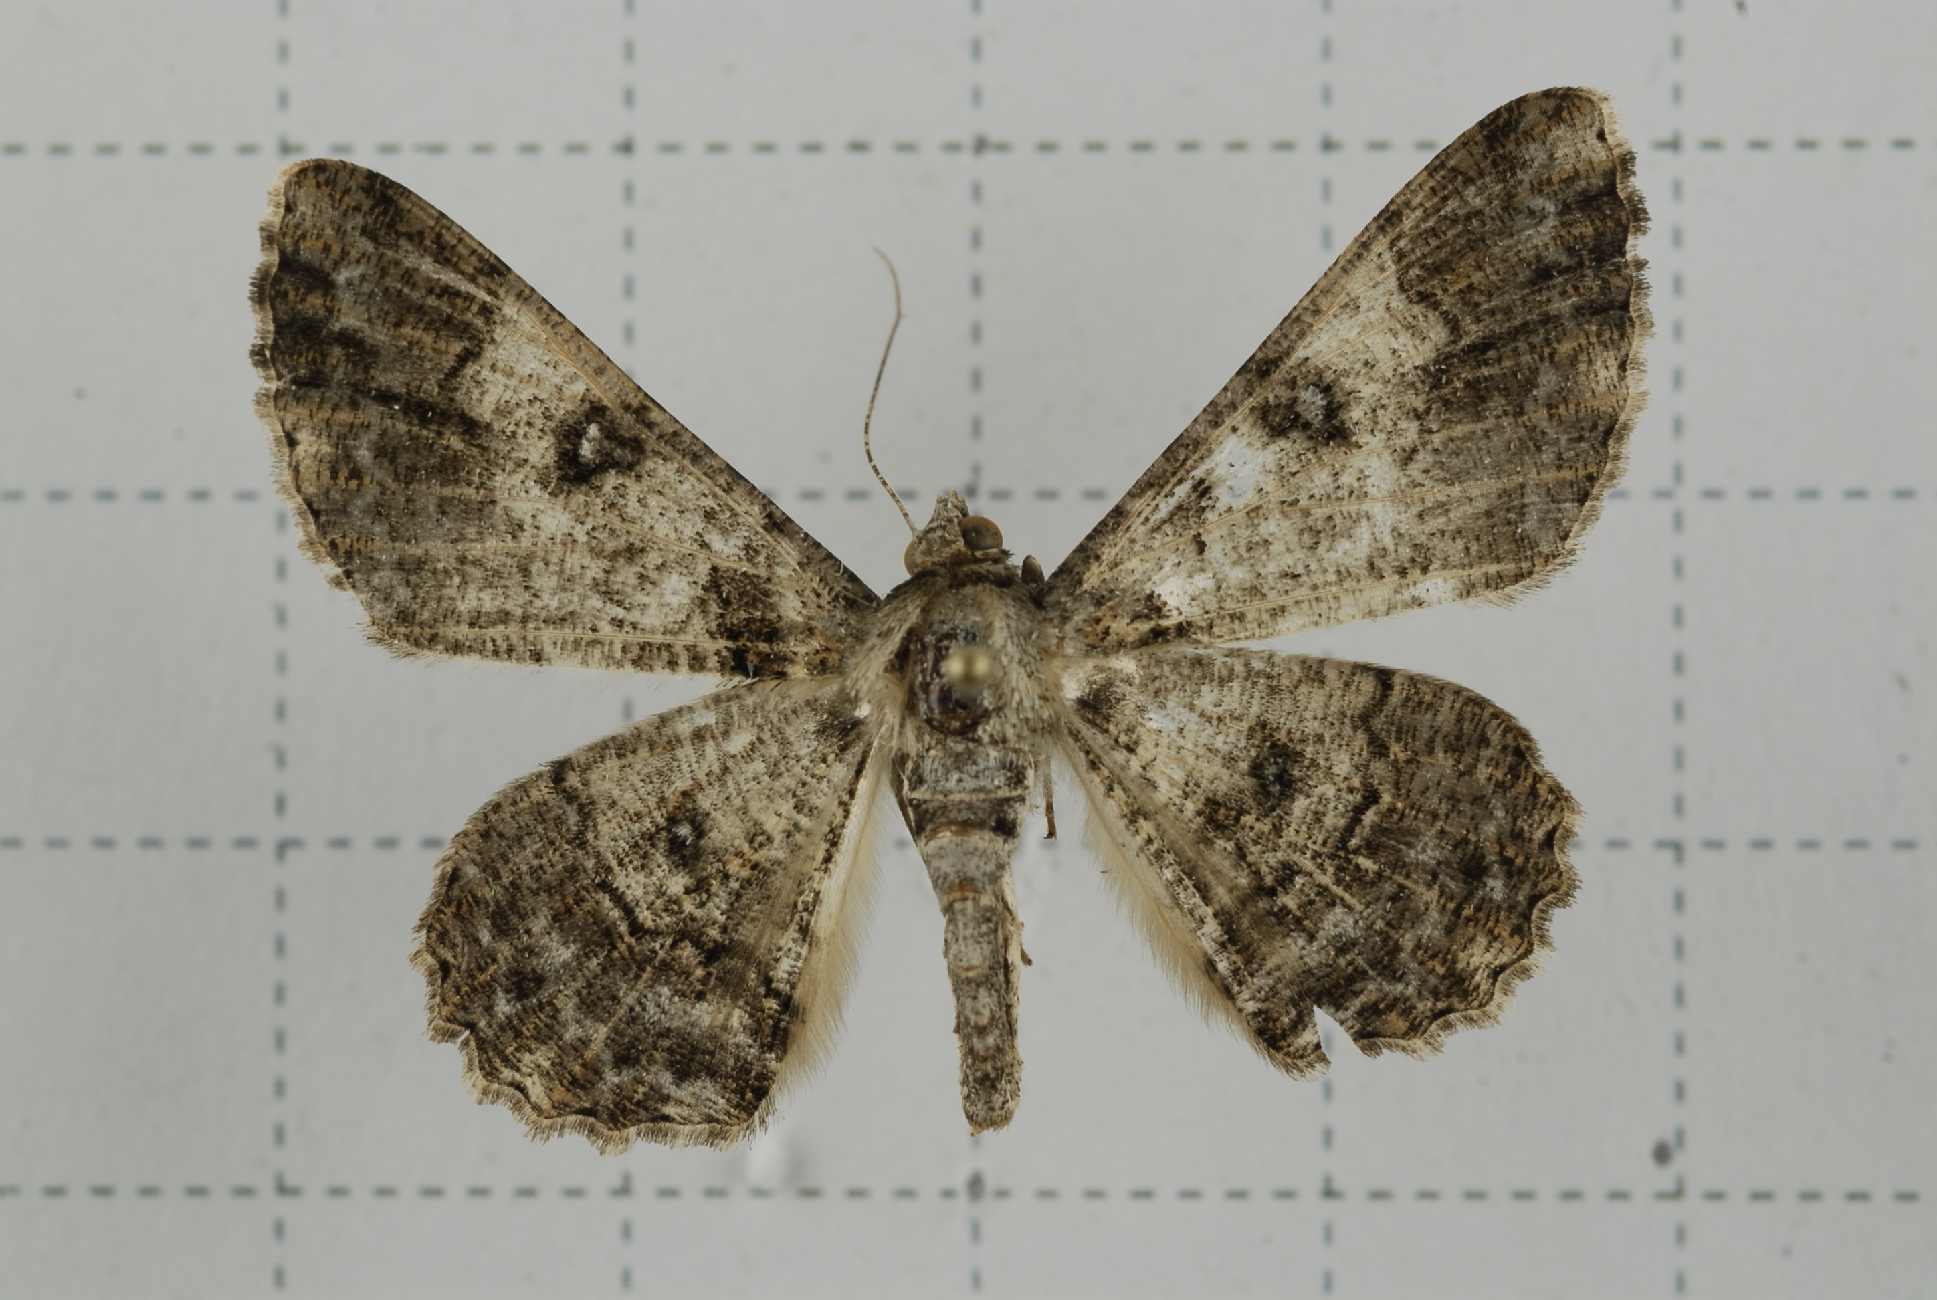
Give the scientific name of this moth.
Cleora alienaria
